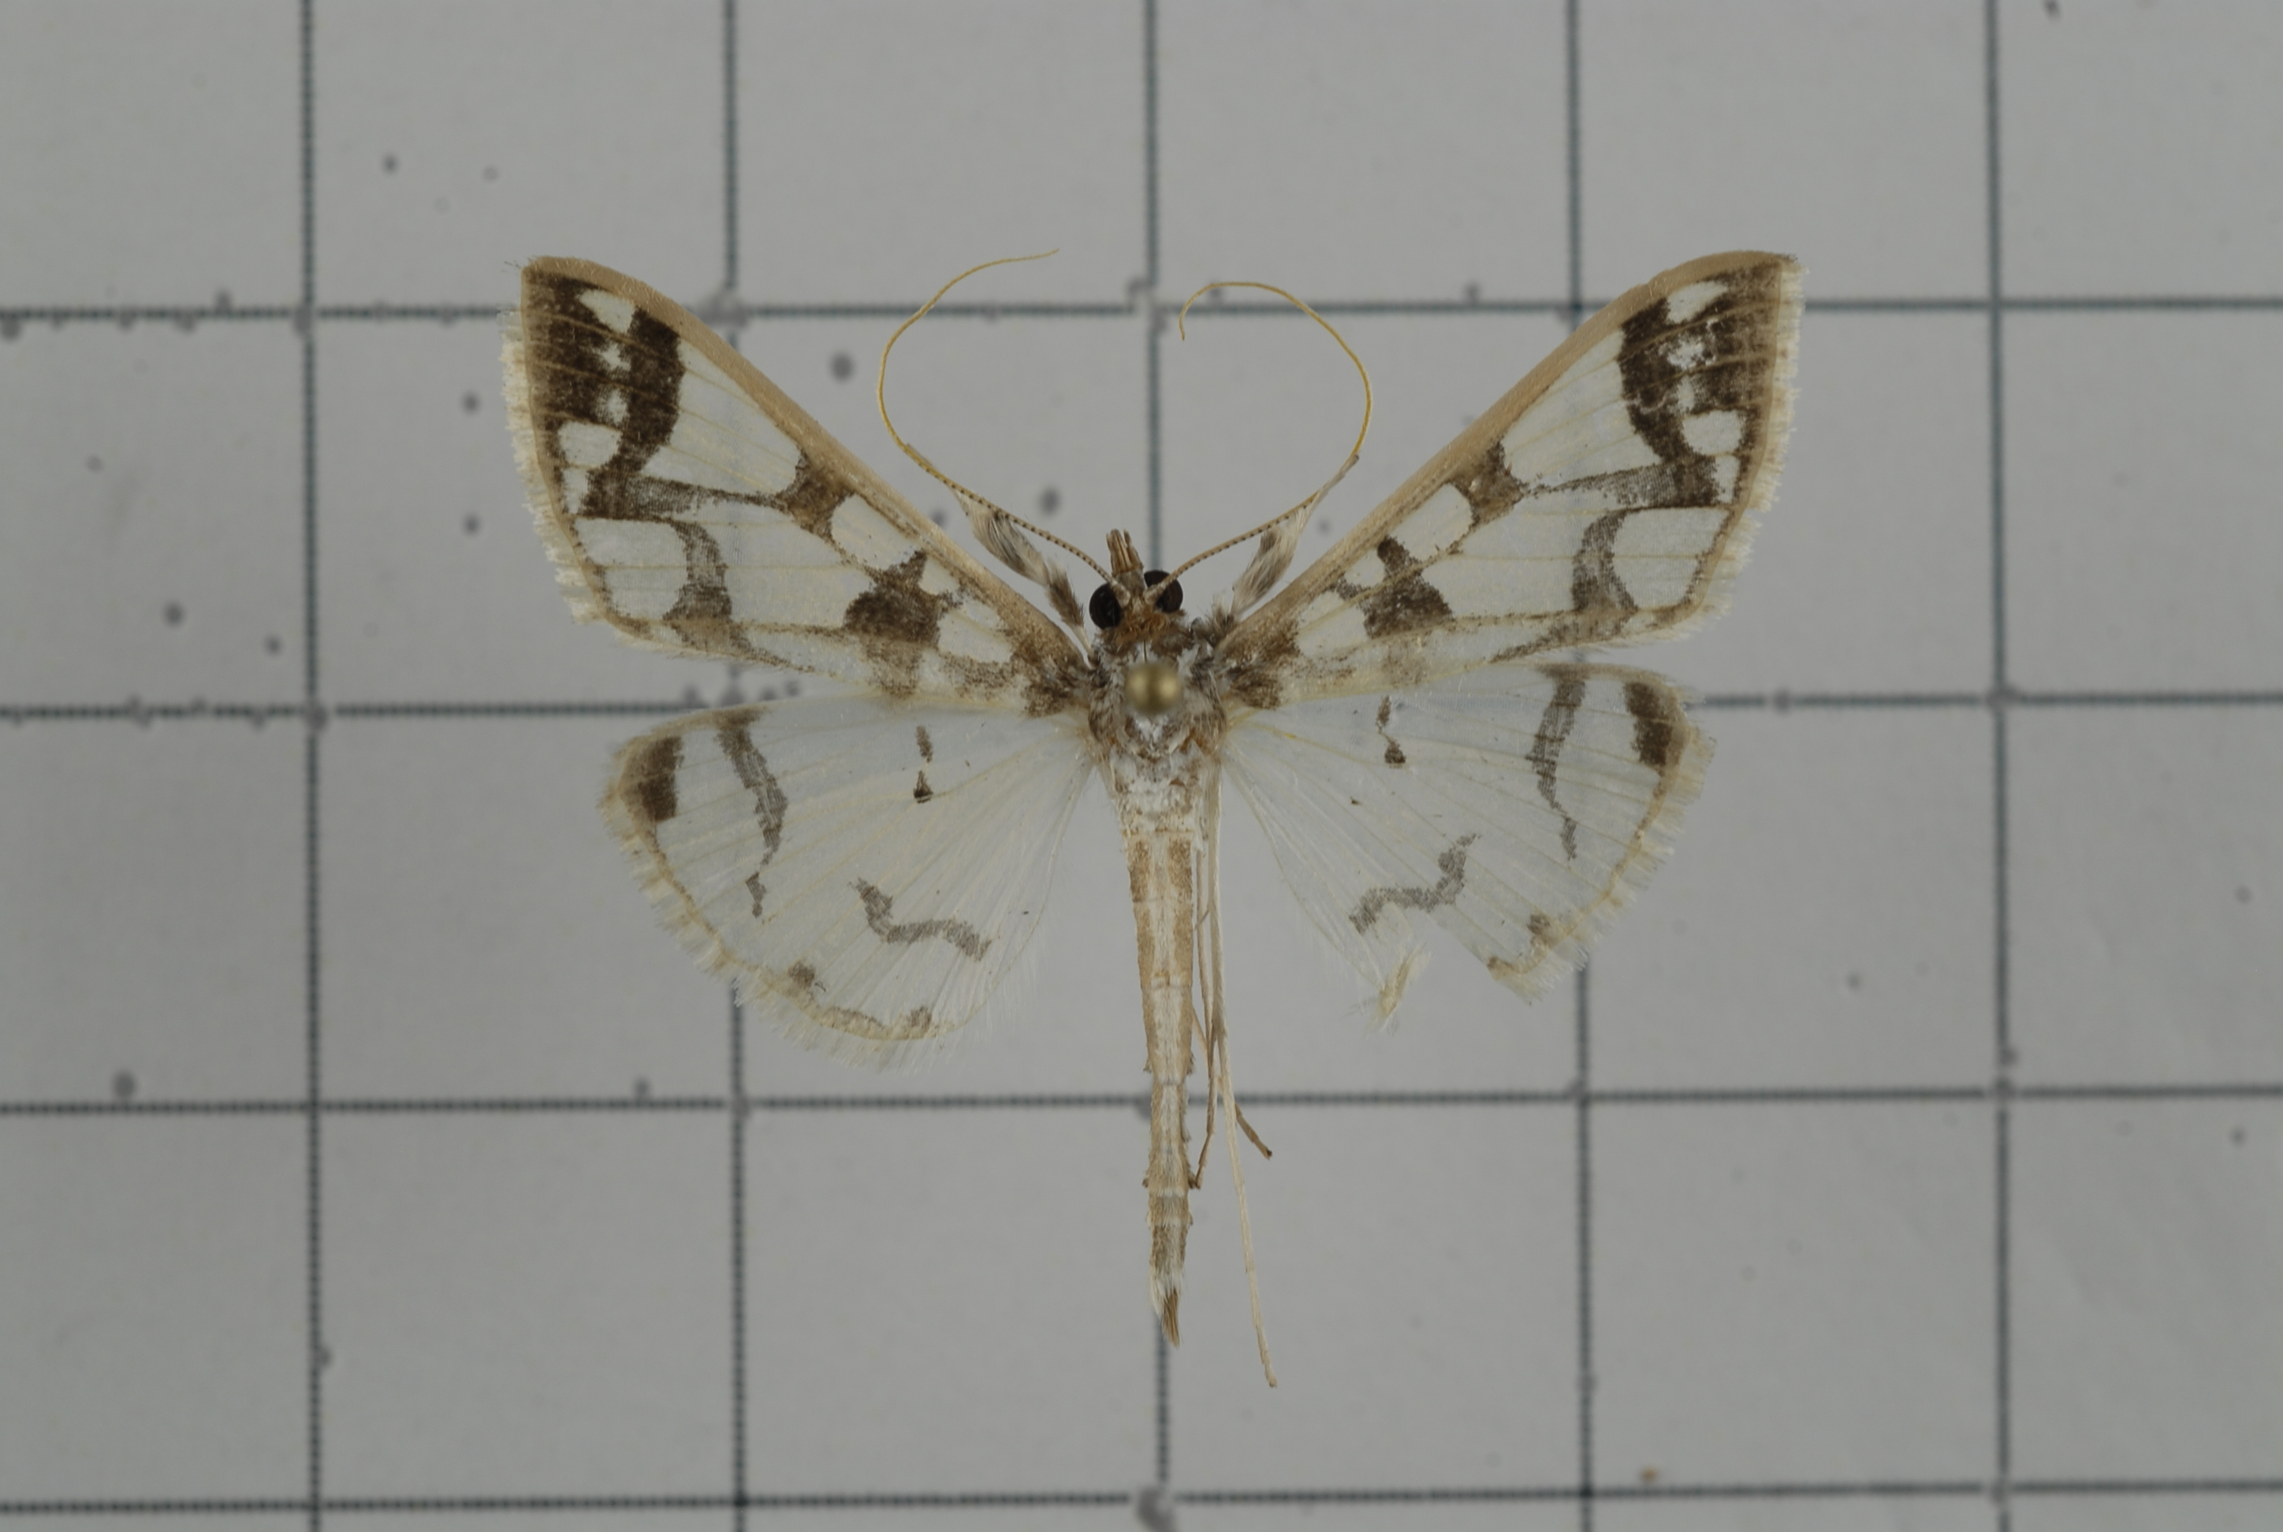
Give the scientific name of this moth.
Polythlipta maceratalis
